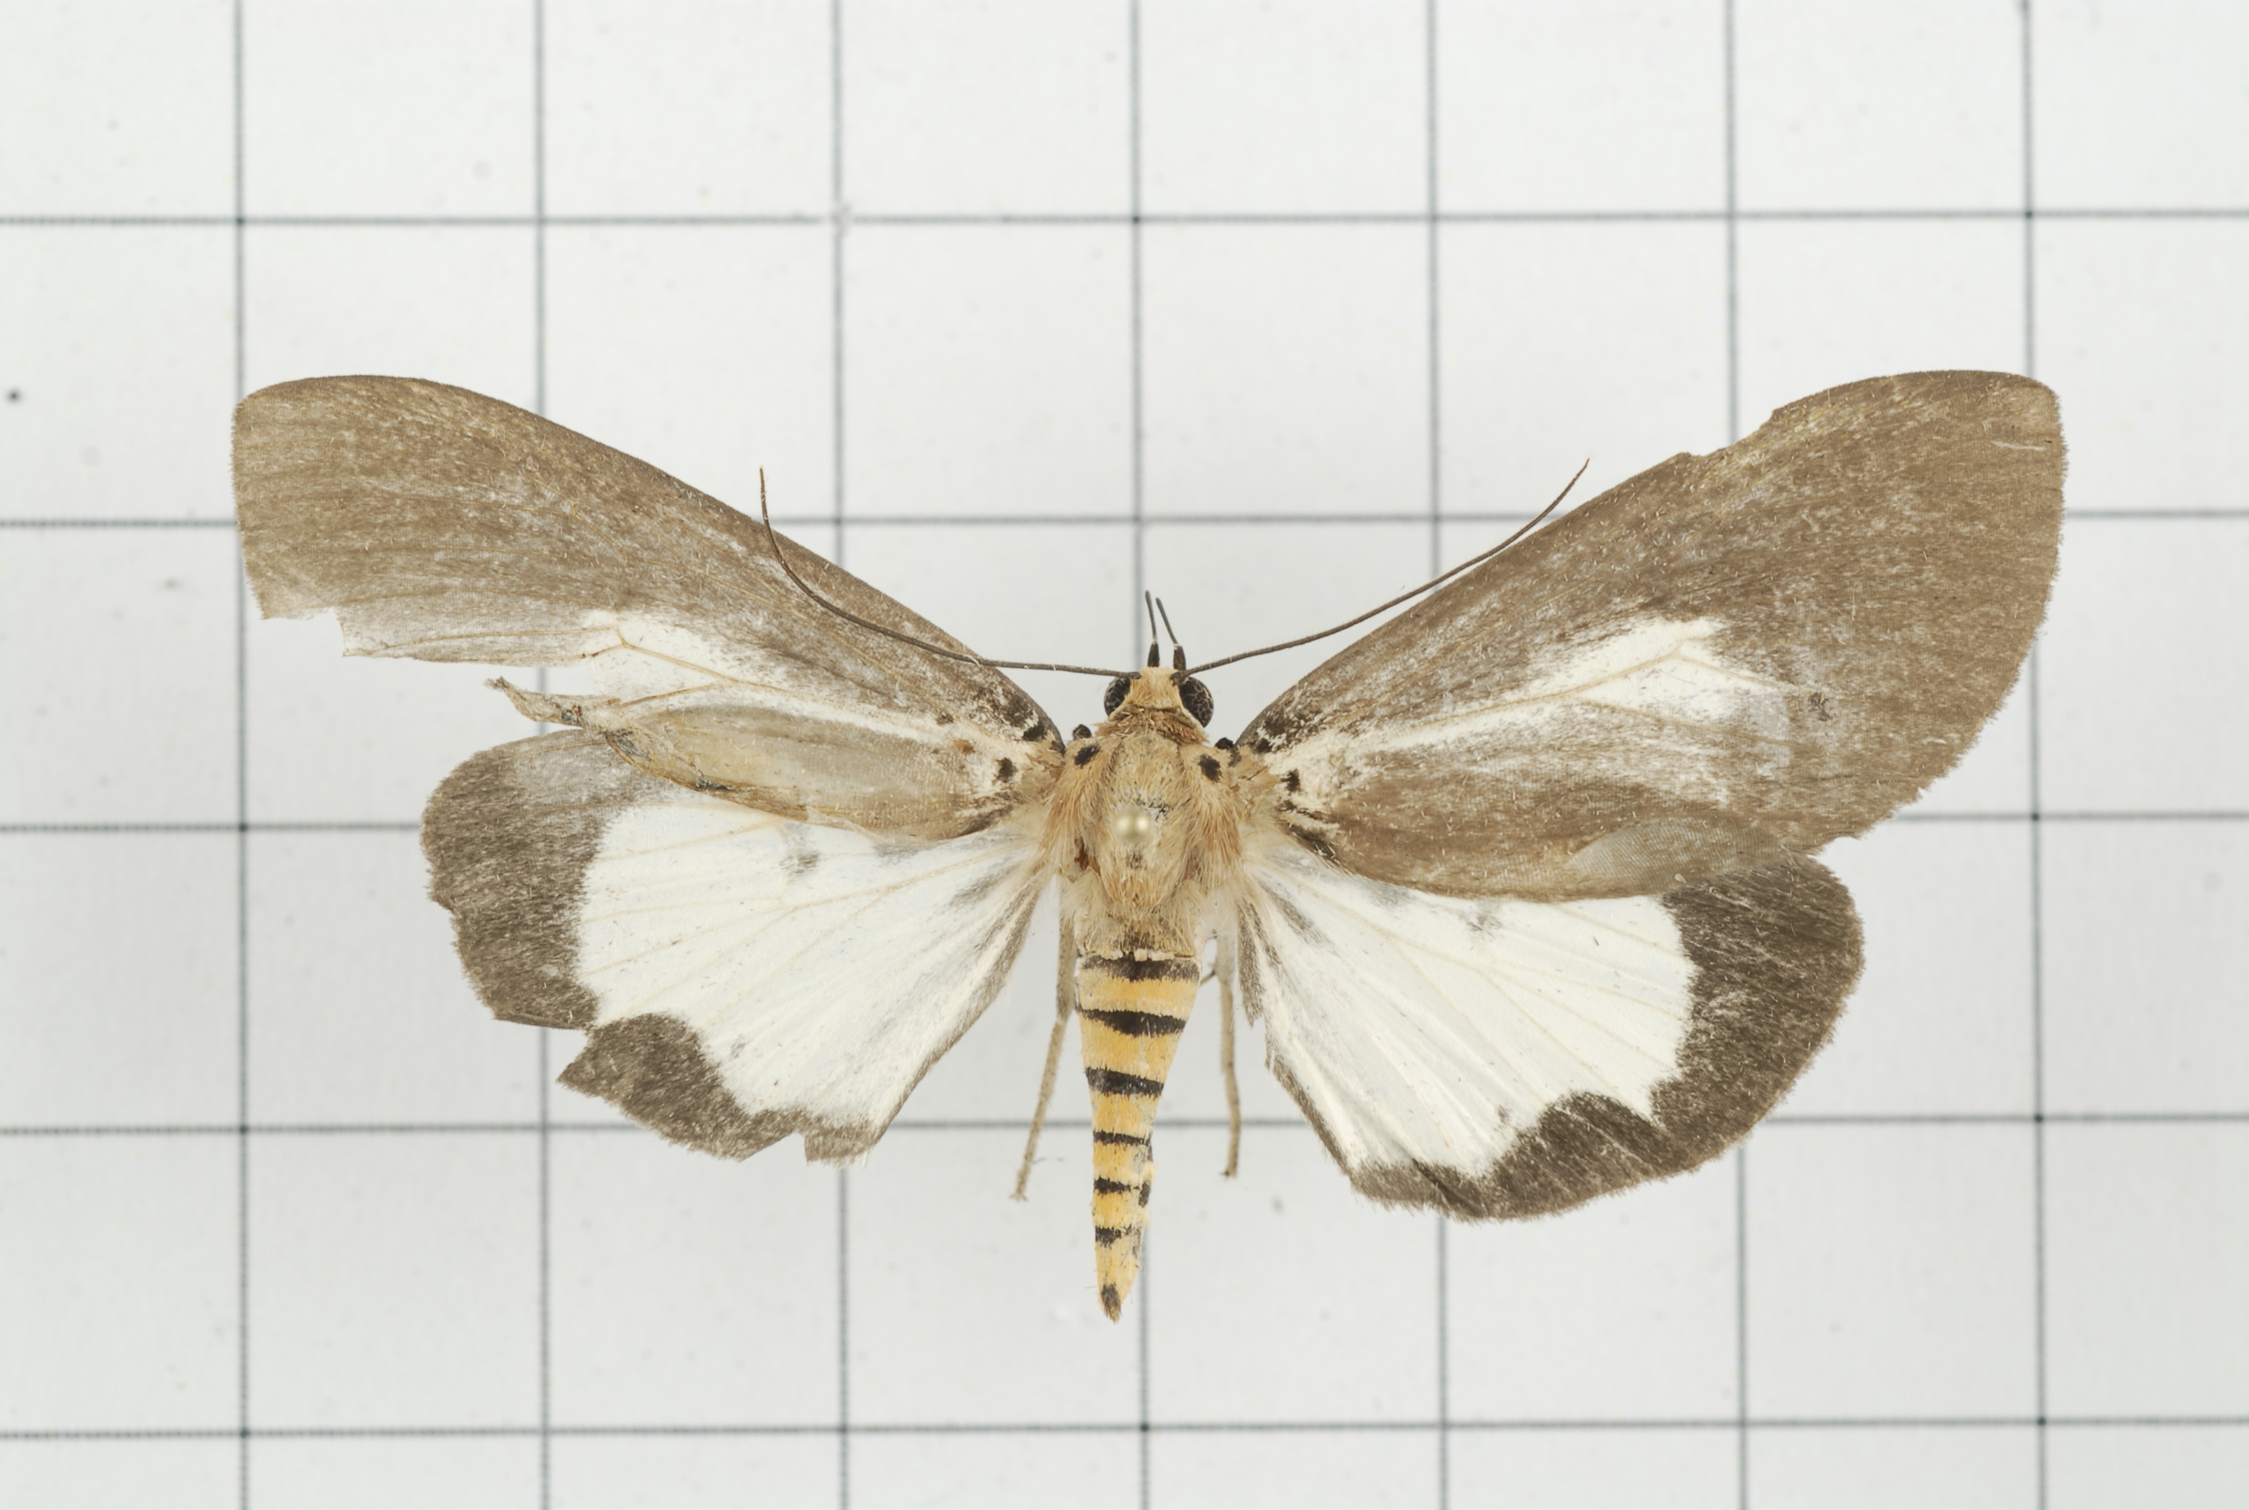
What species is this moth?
Asota heliconia zebrina
